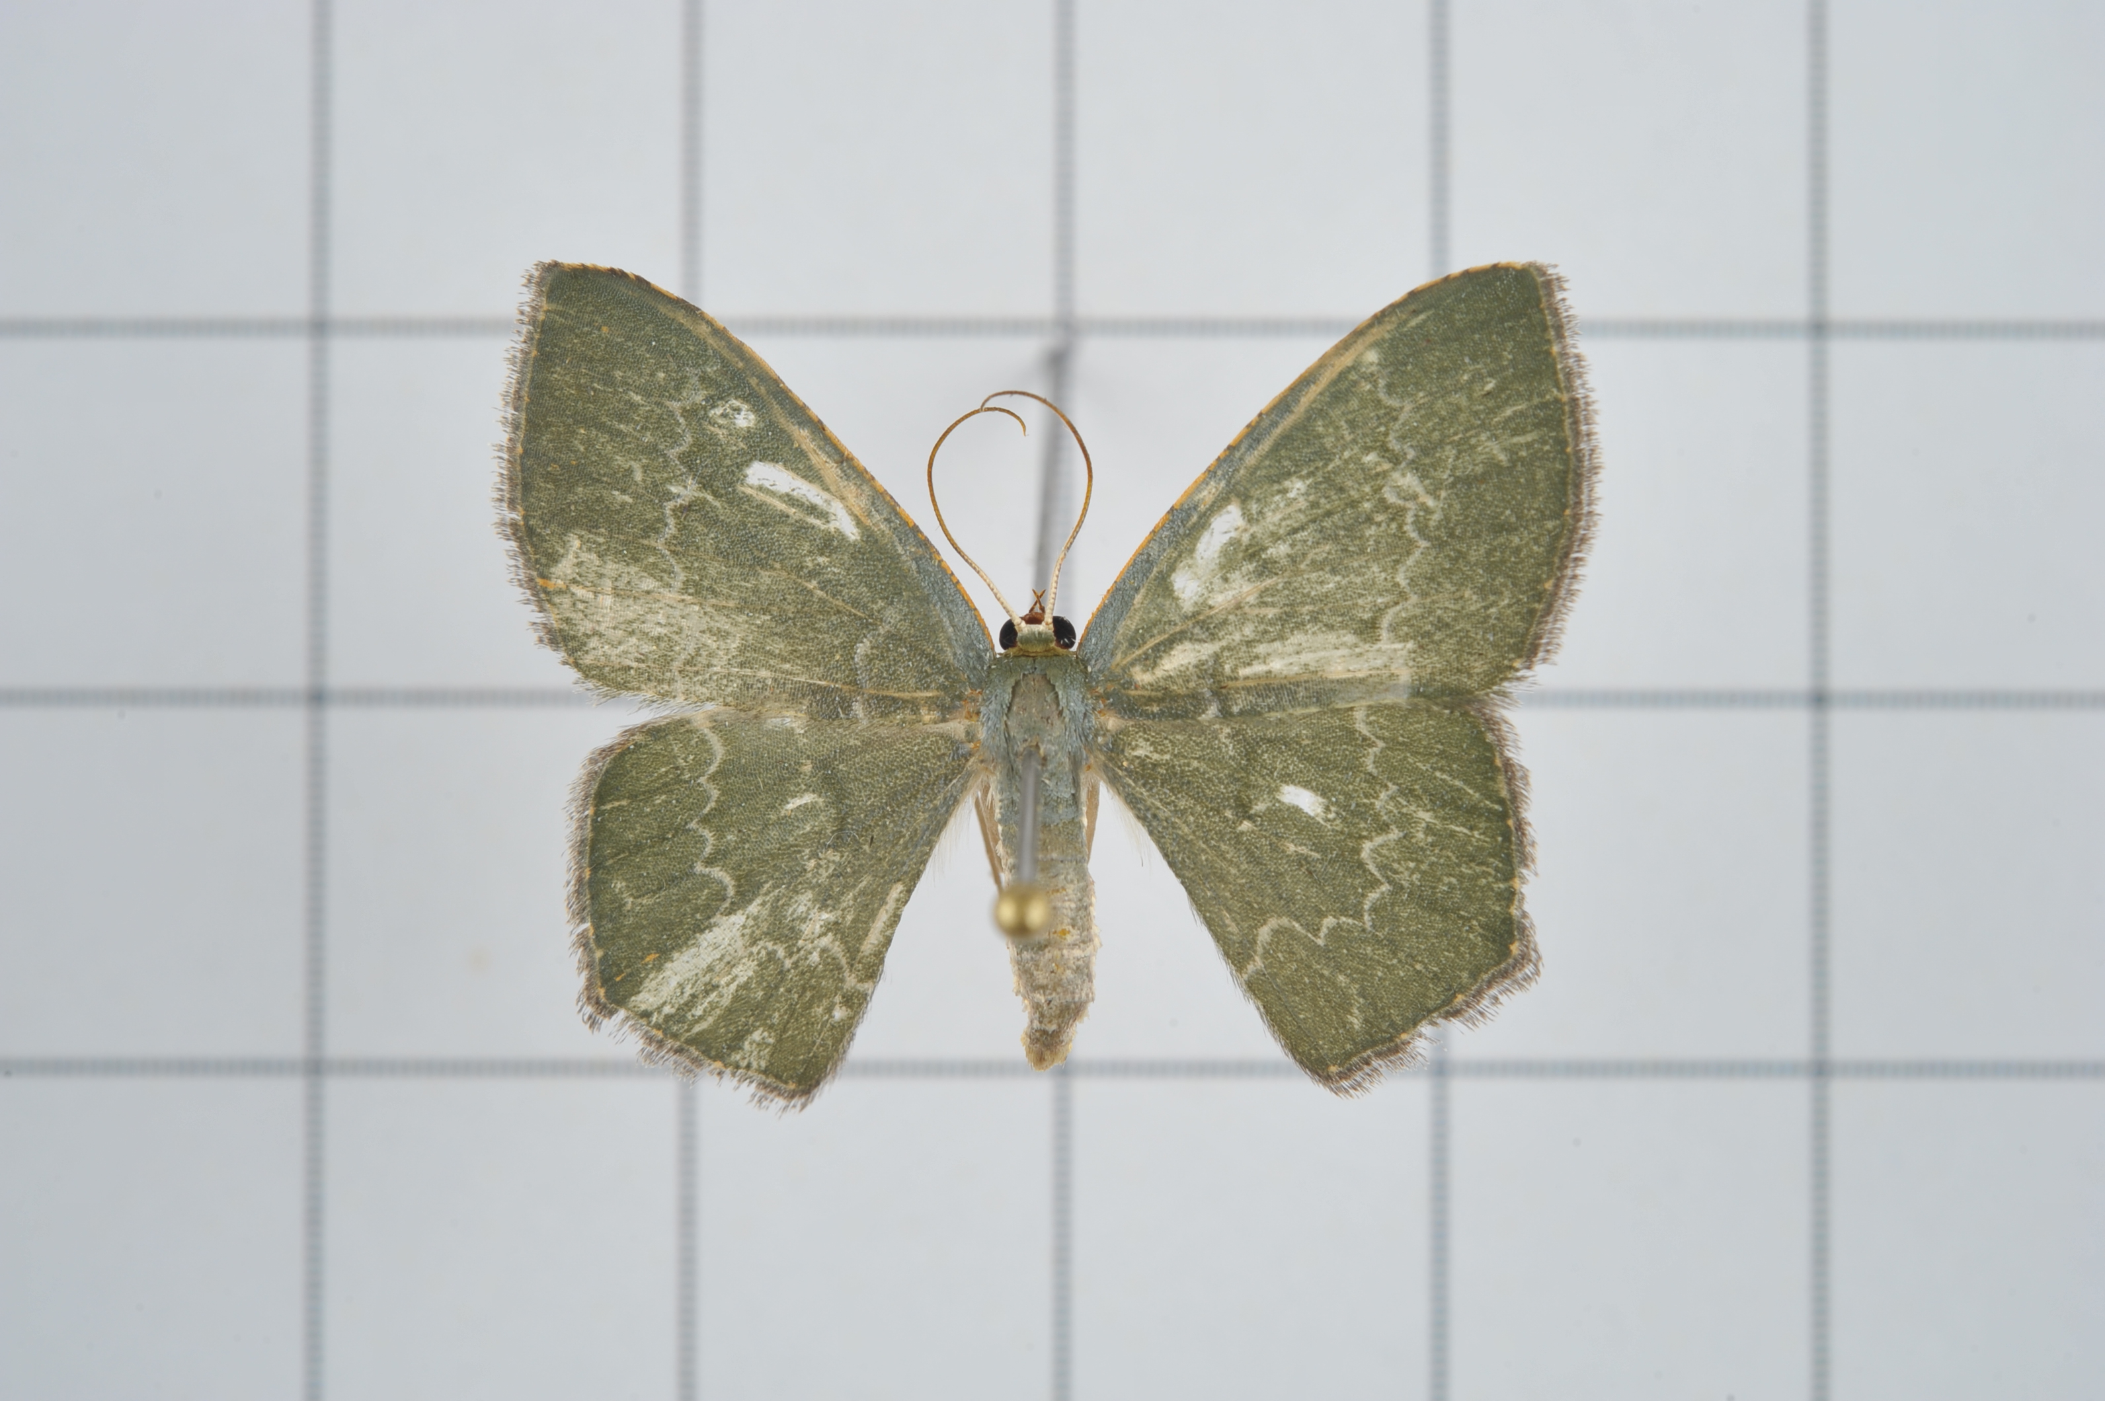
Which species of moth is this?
Maxates acutigoniata
